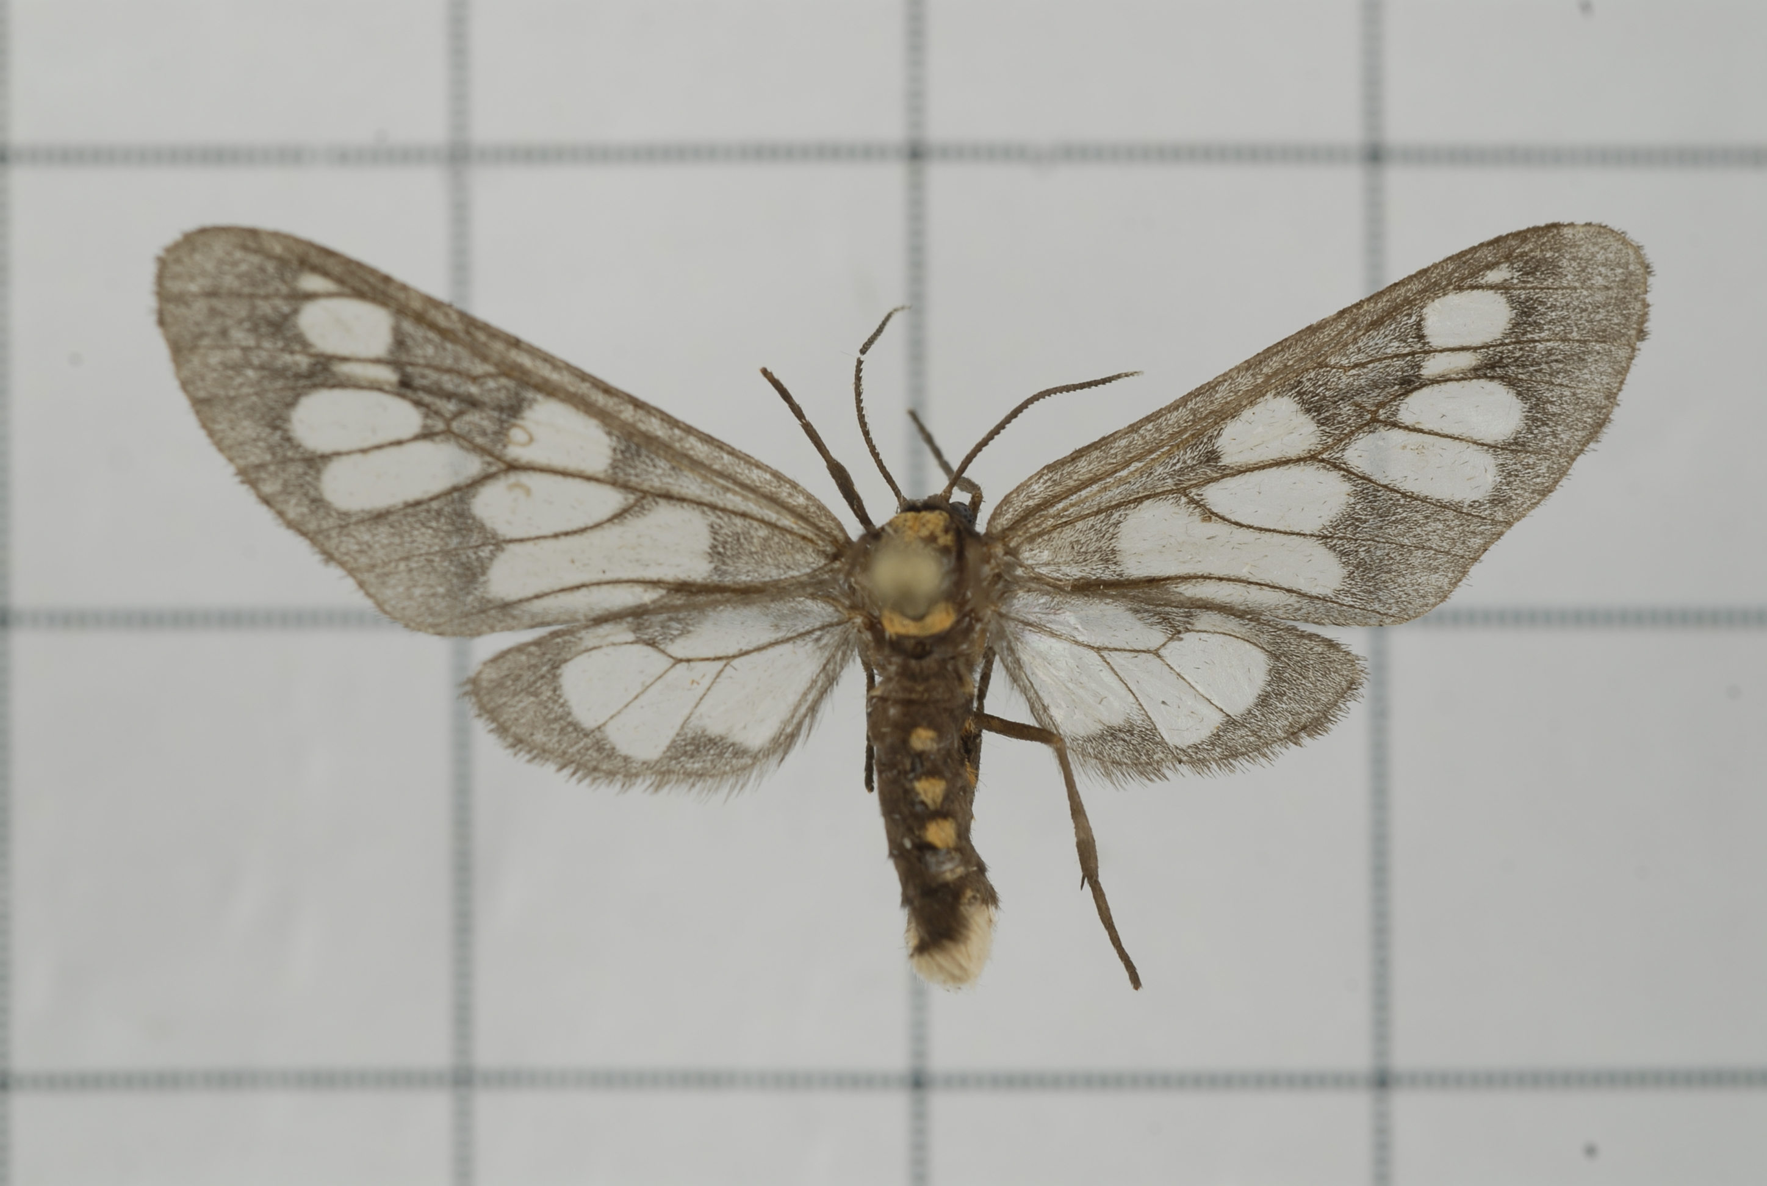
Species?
Eressa confinis finitima
